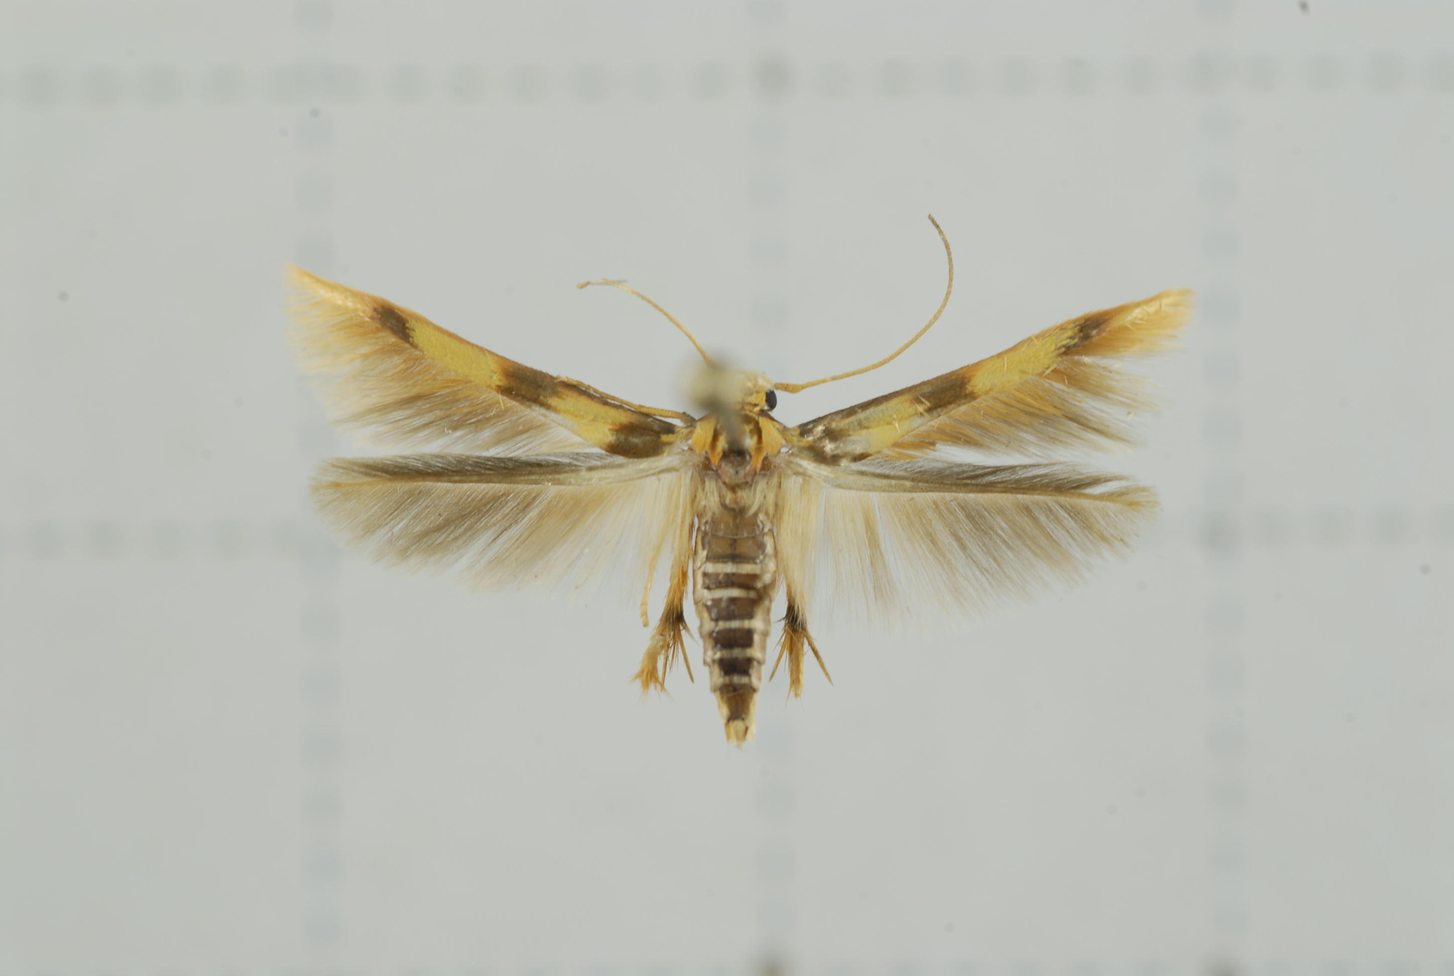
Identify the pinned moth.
Stathmopoda fusciumeraris
